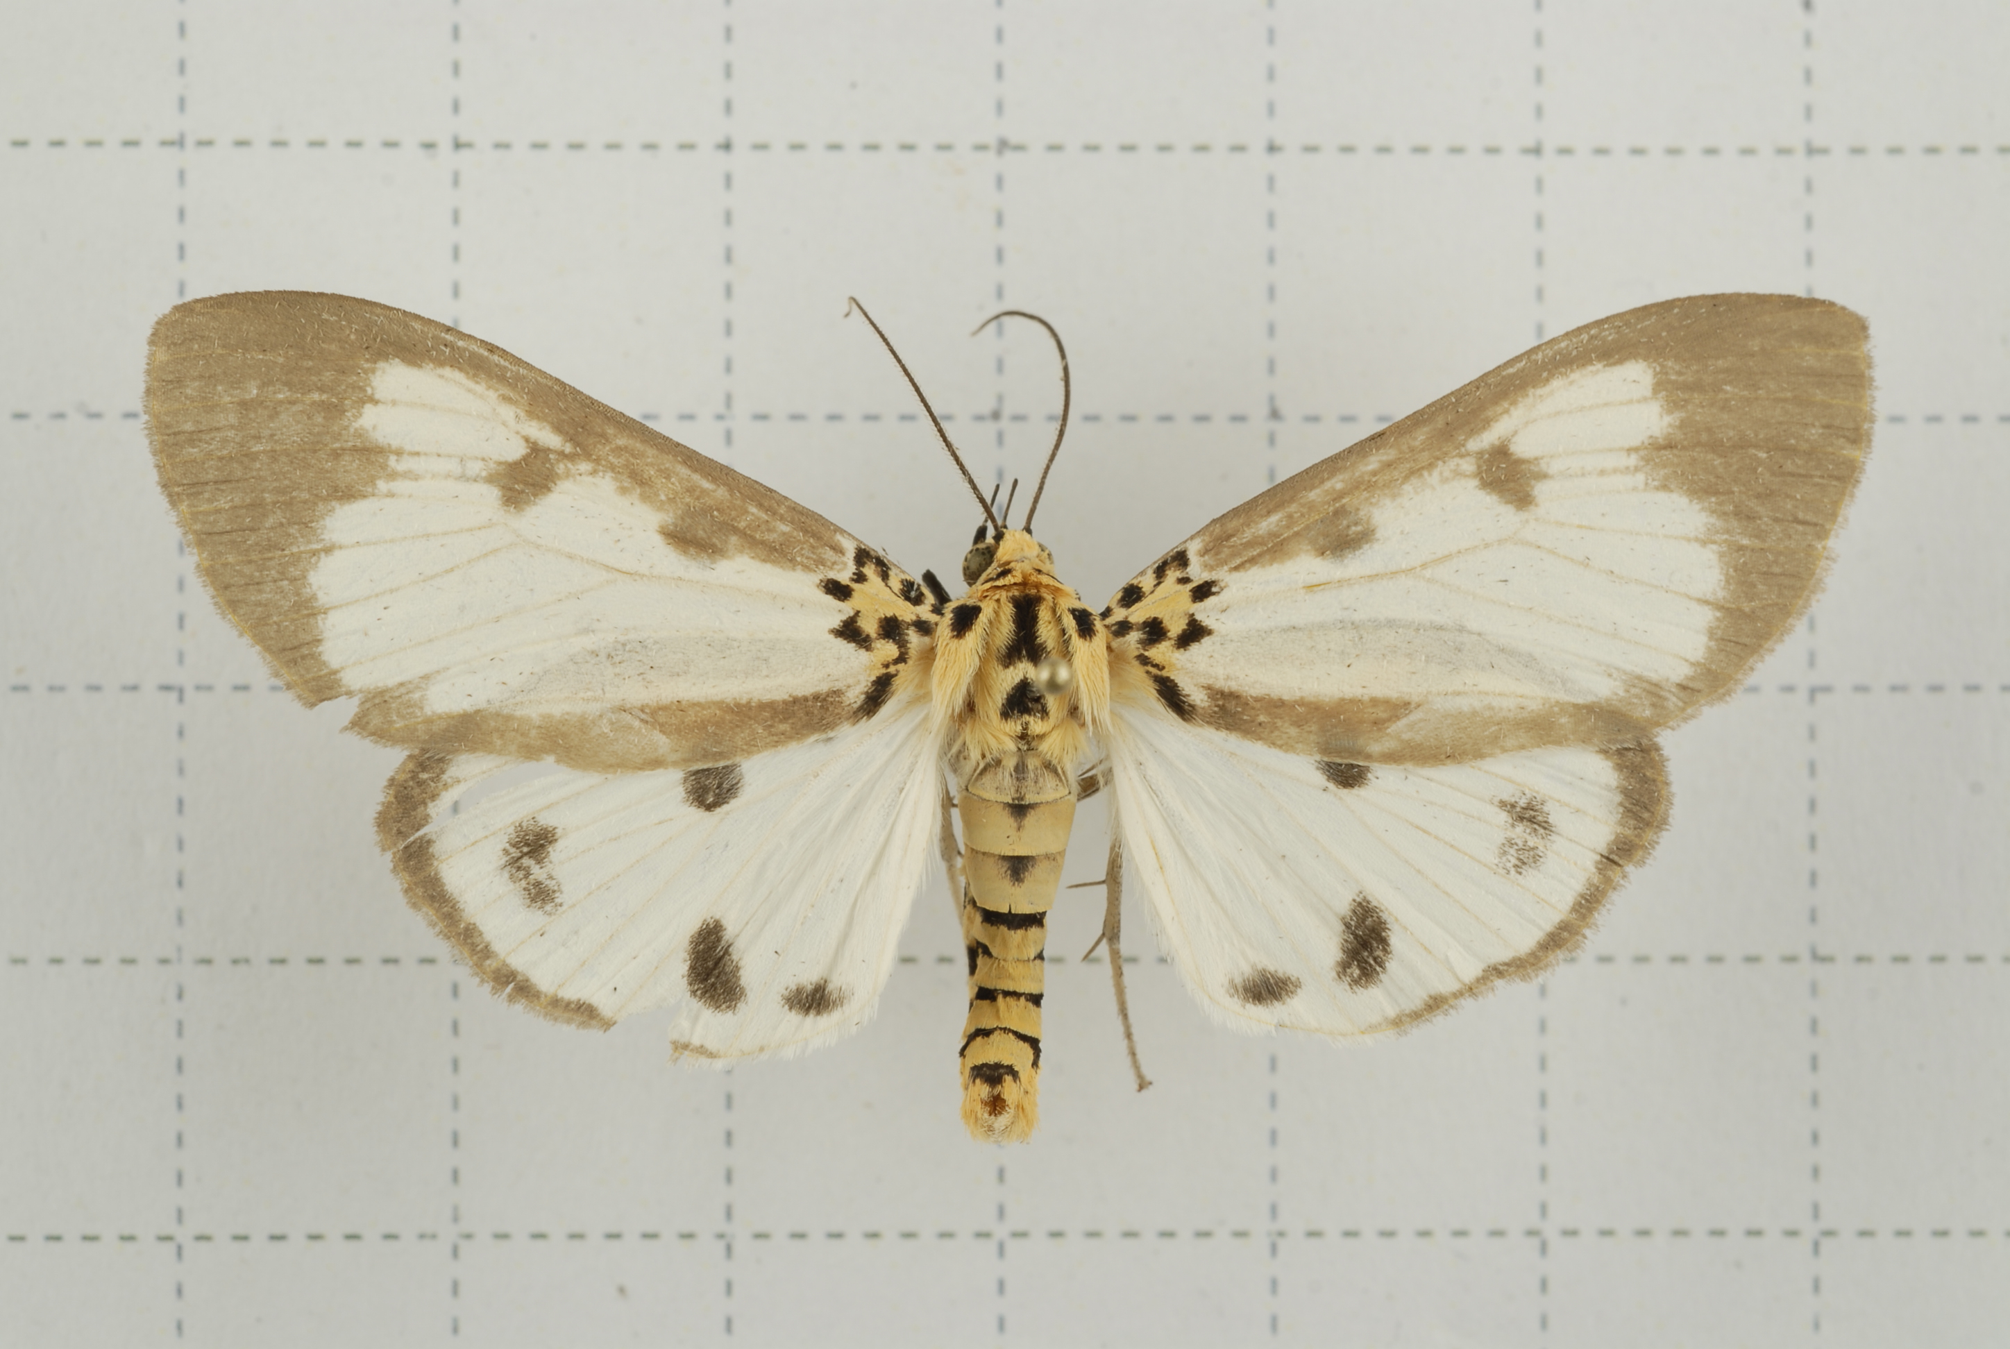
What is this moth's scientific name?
Asota plana lacteata
